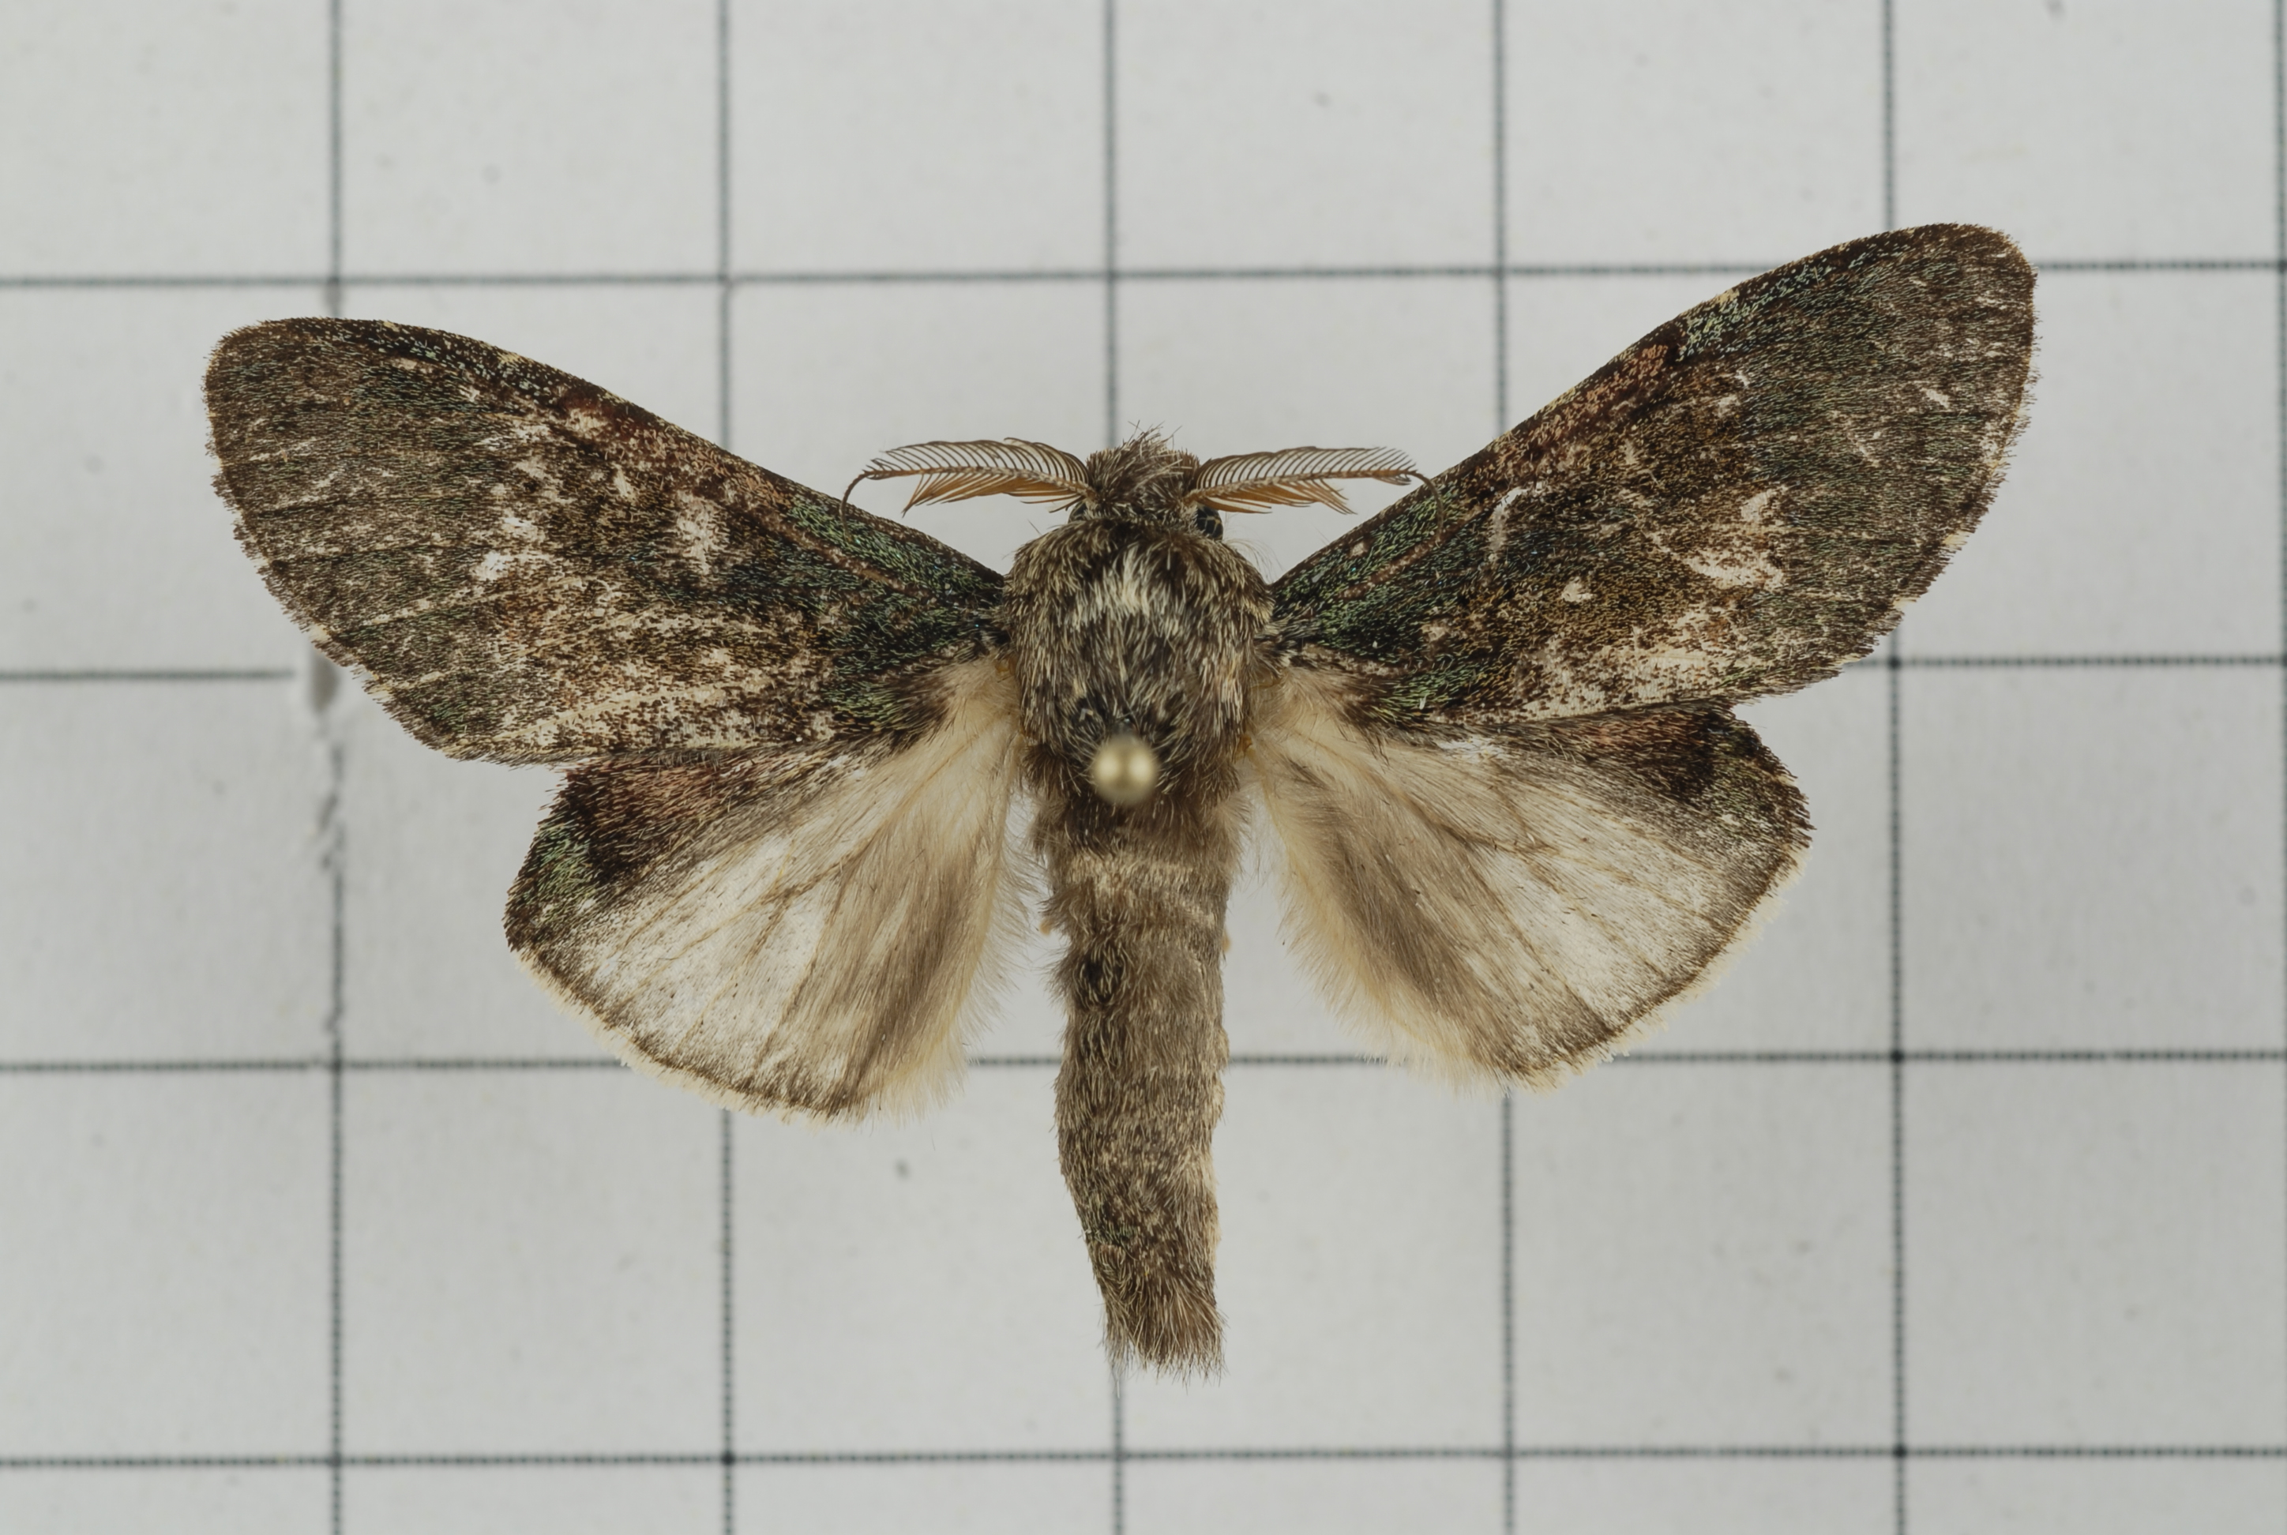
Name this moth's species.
Syntypistis pallidifascia pallidifascia
